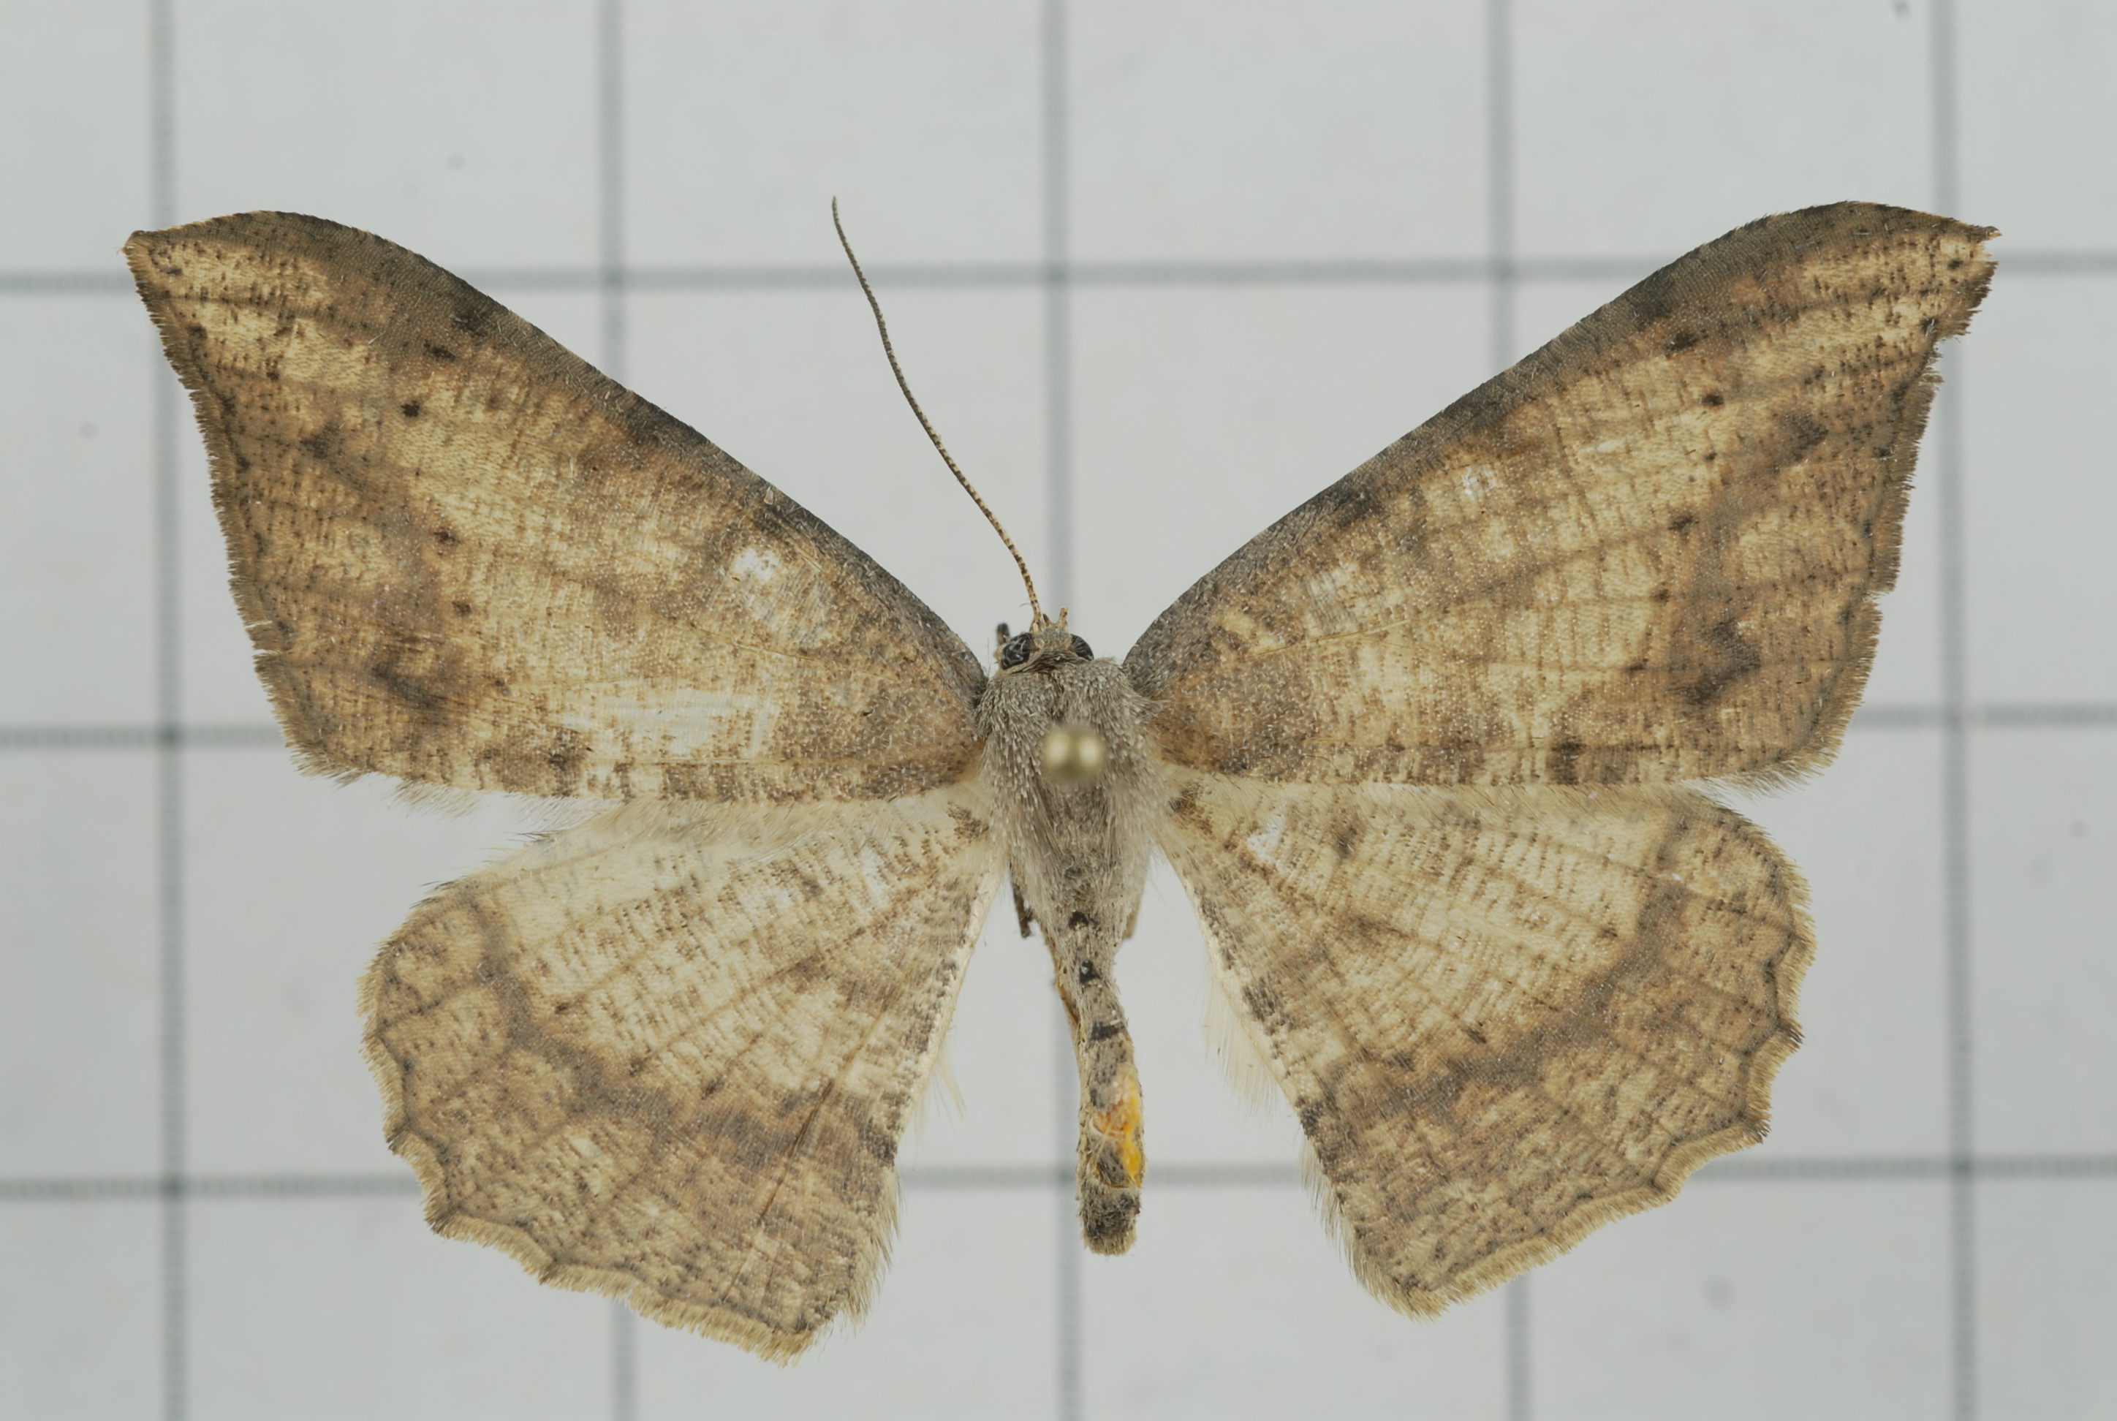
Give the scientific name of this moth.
Luxiaria amasa amasa
